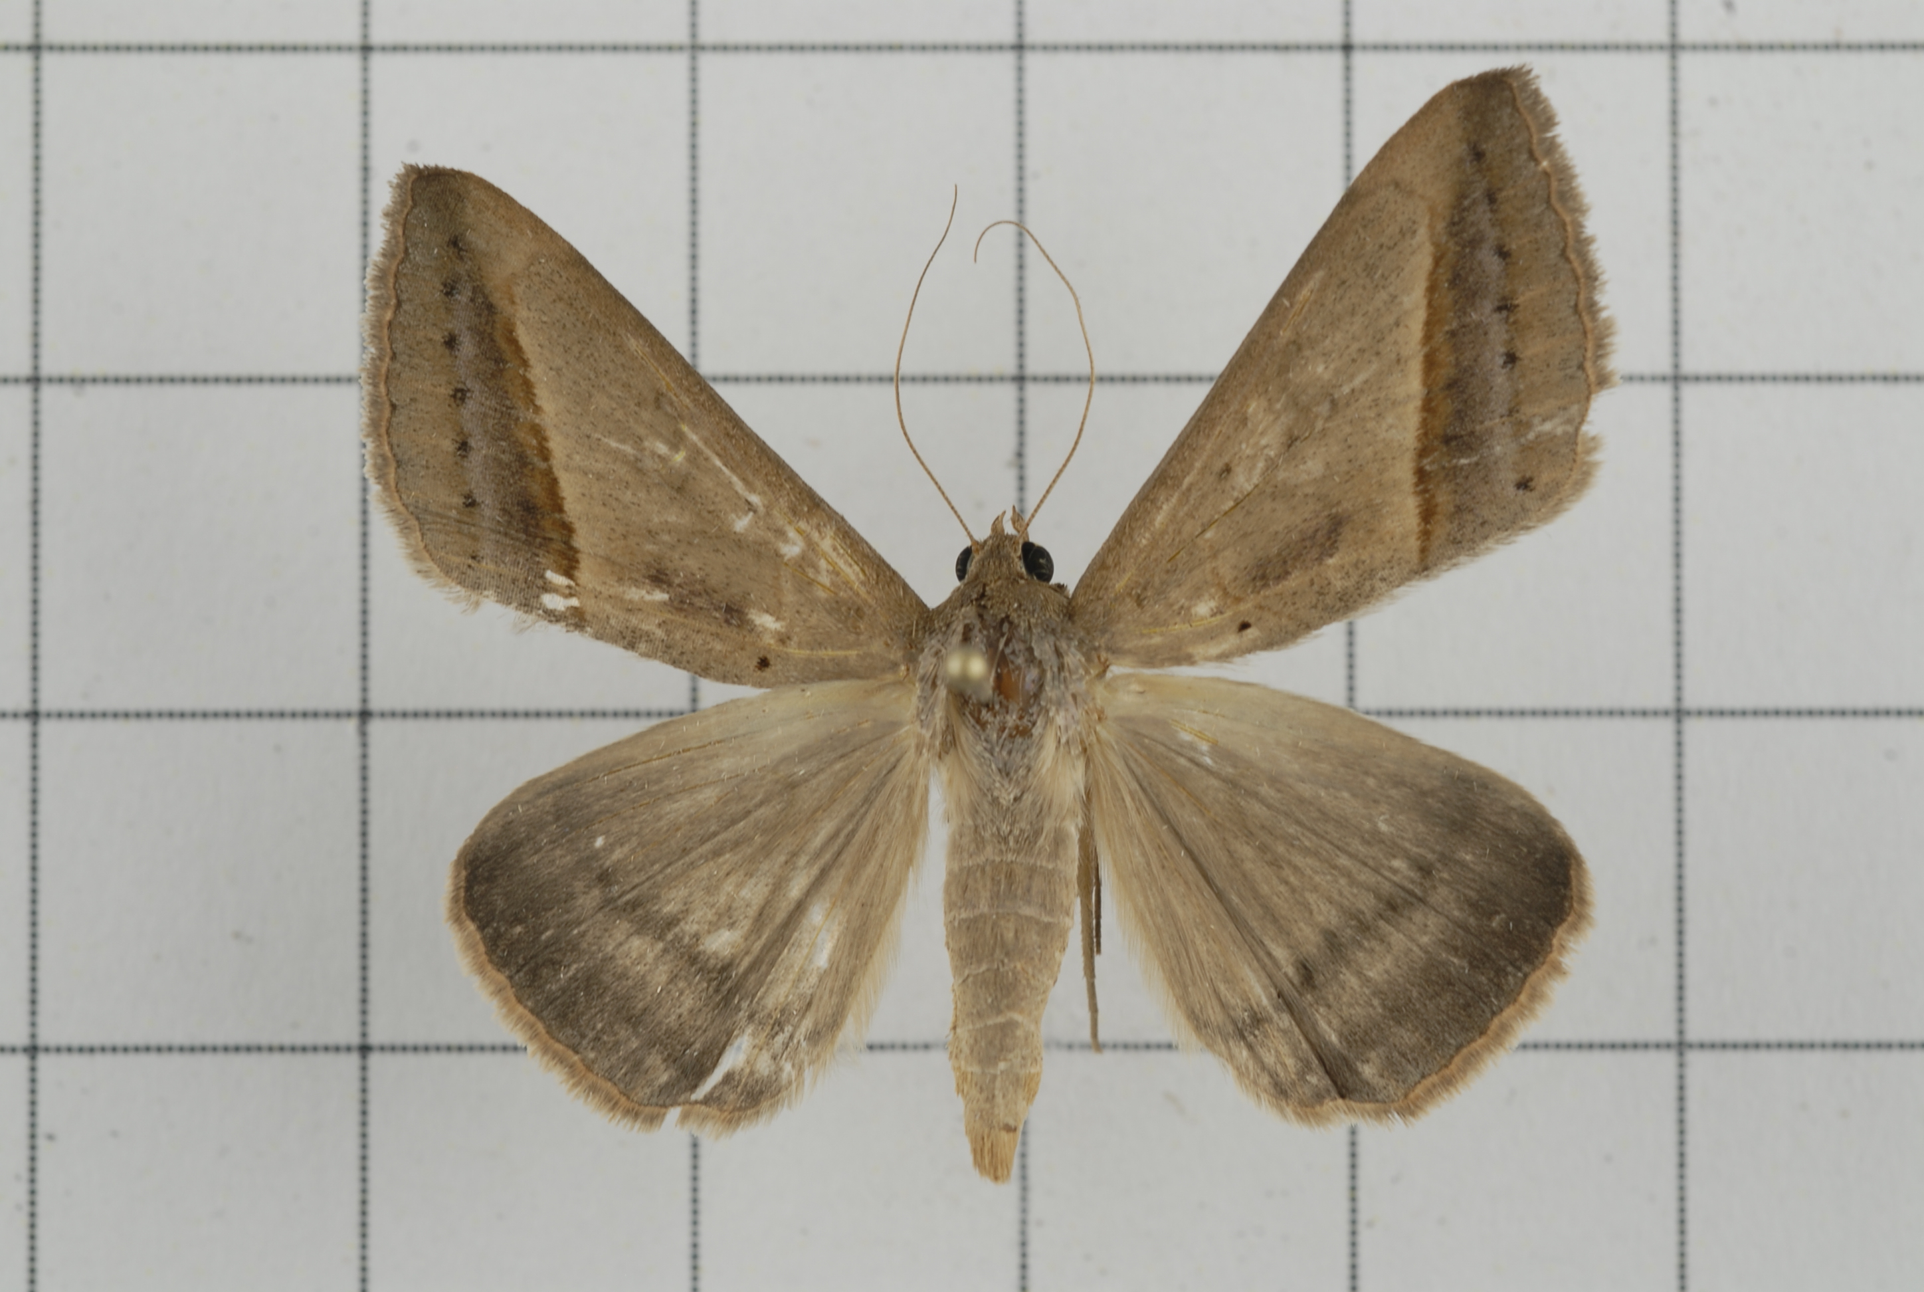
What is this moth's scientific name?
Mocis frugalis
